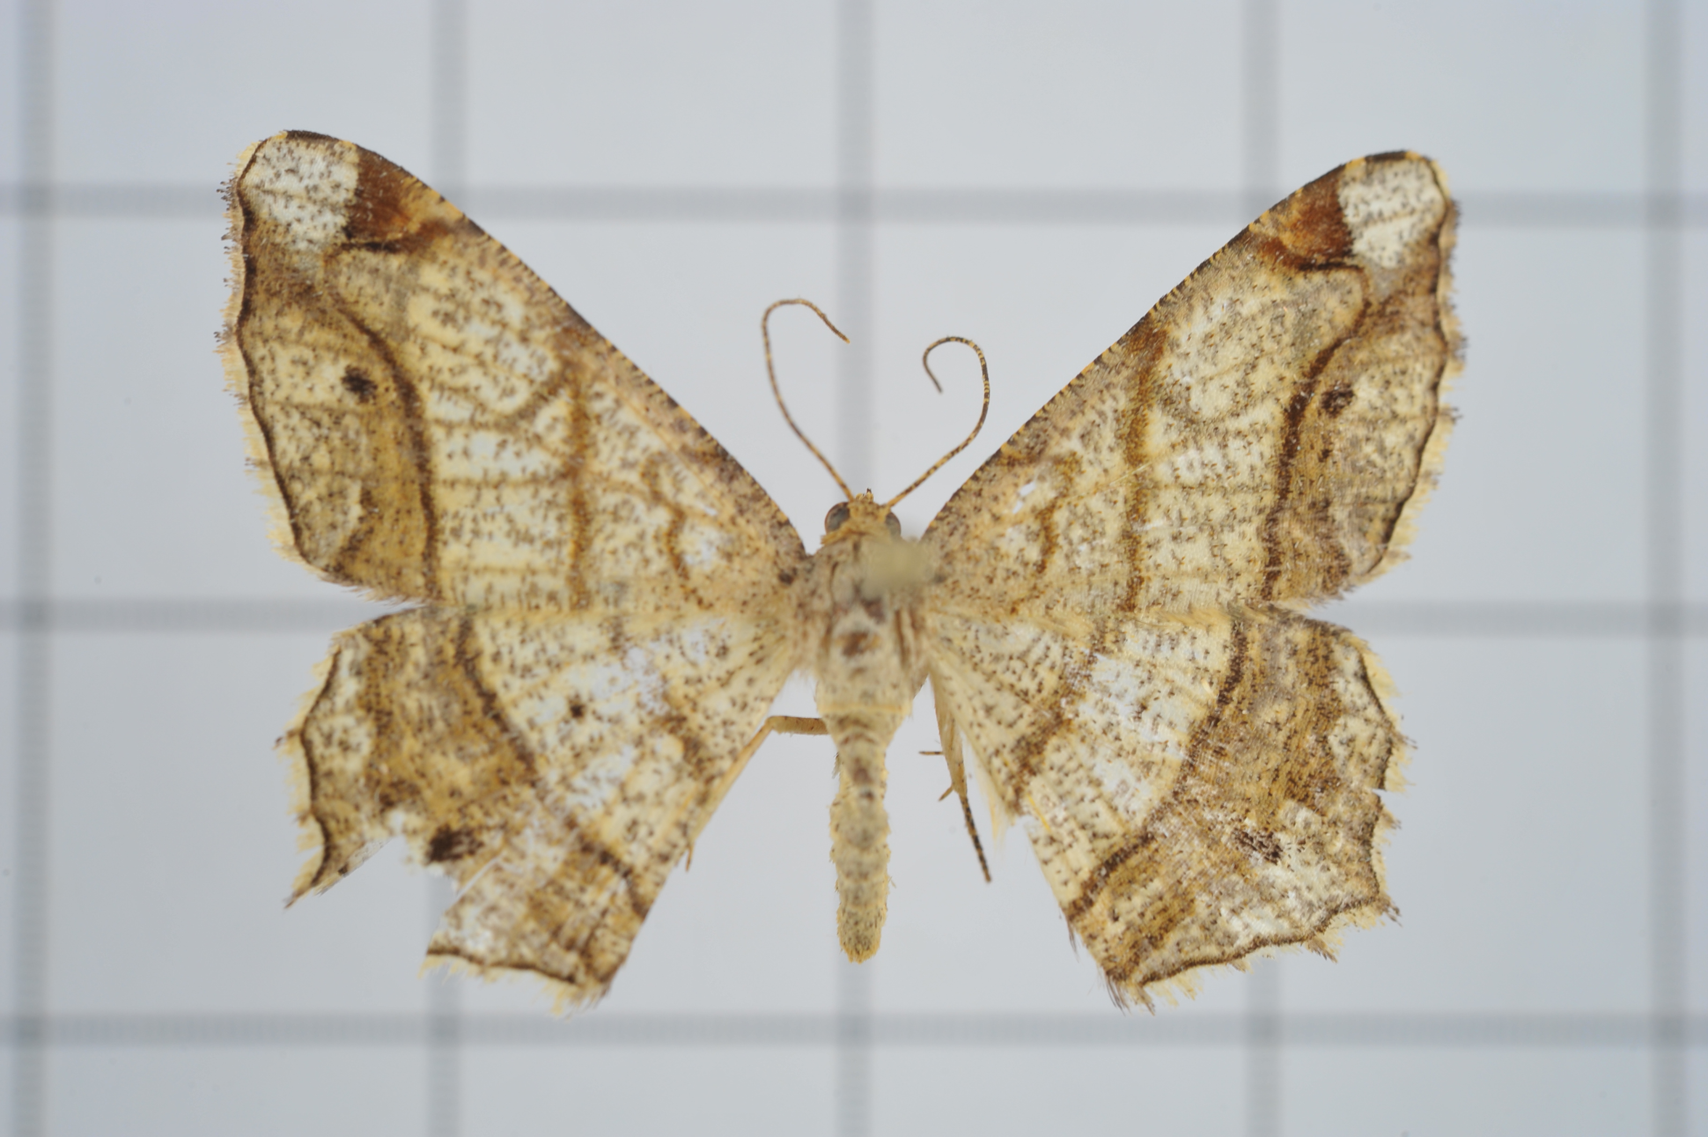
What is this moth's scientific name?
Chiasmia defixaria
